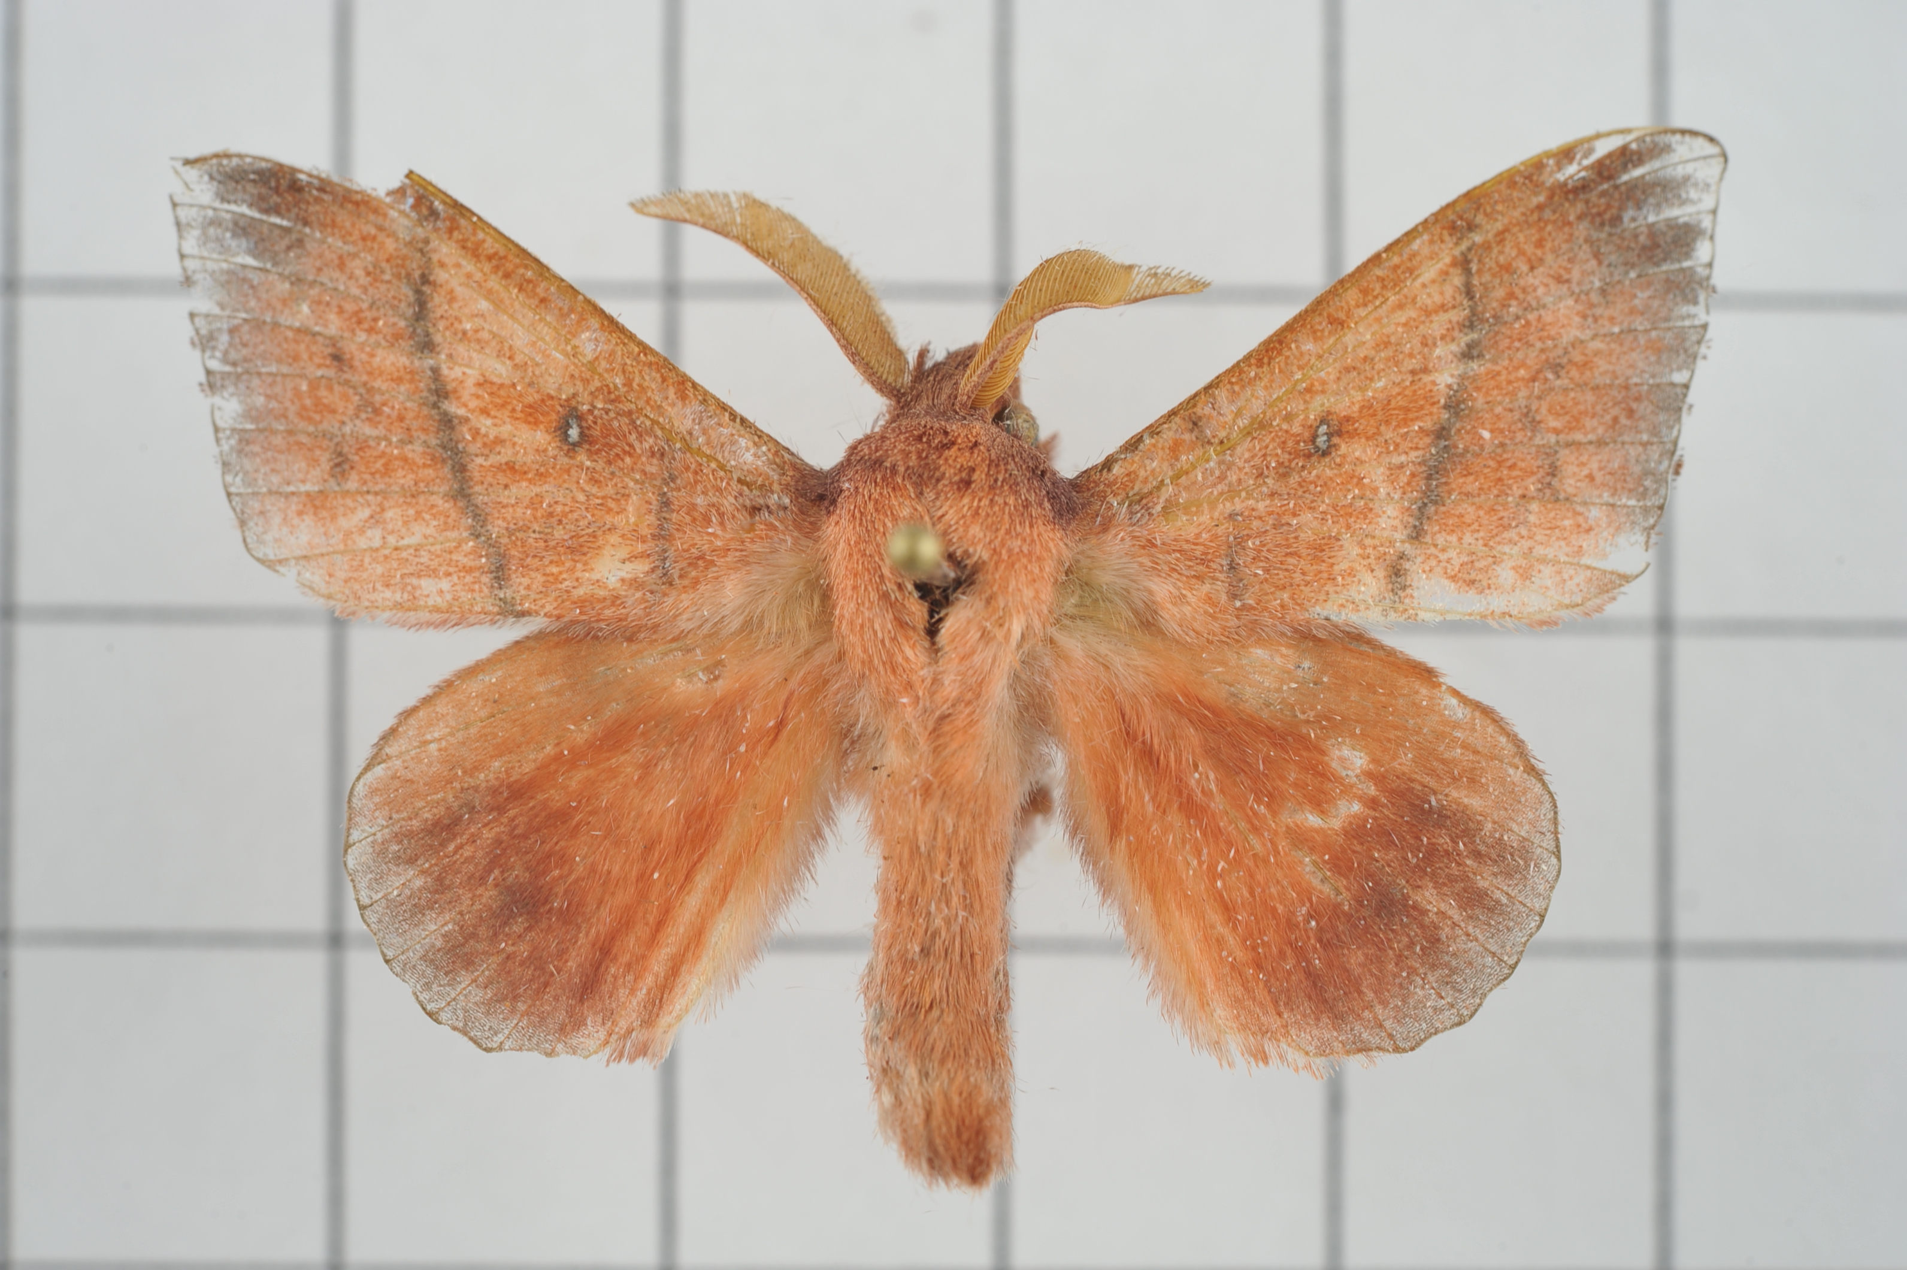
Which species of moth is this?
Odonestis bheroba formosae
